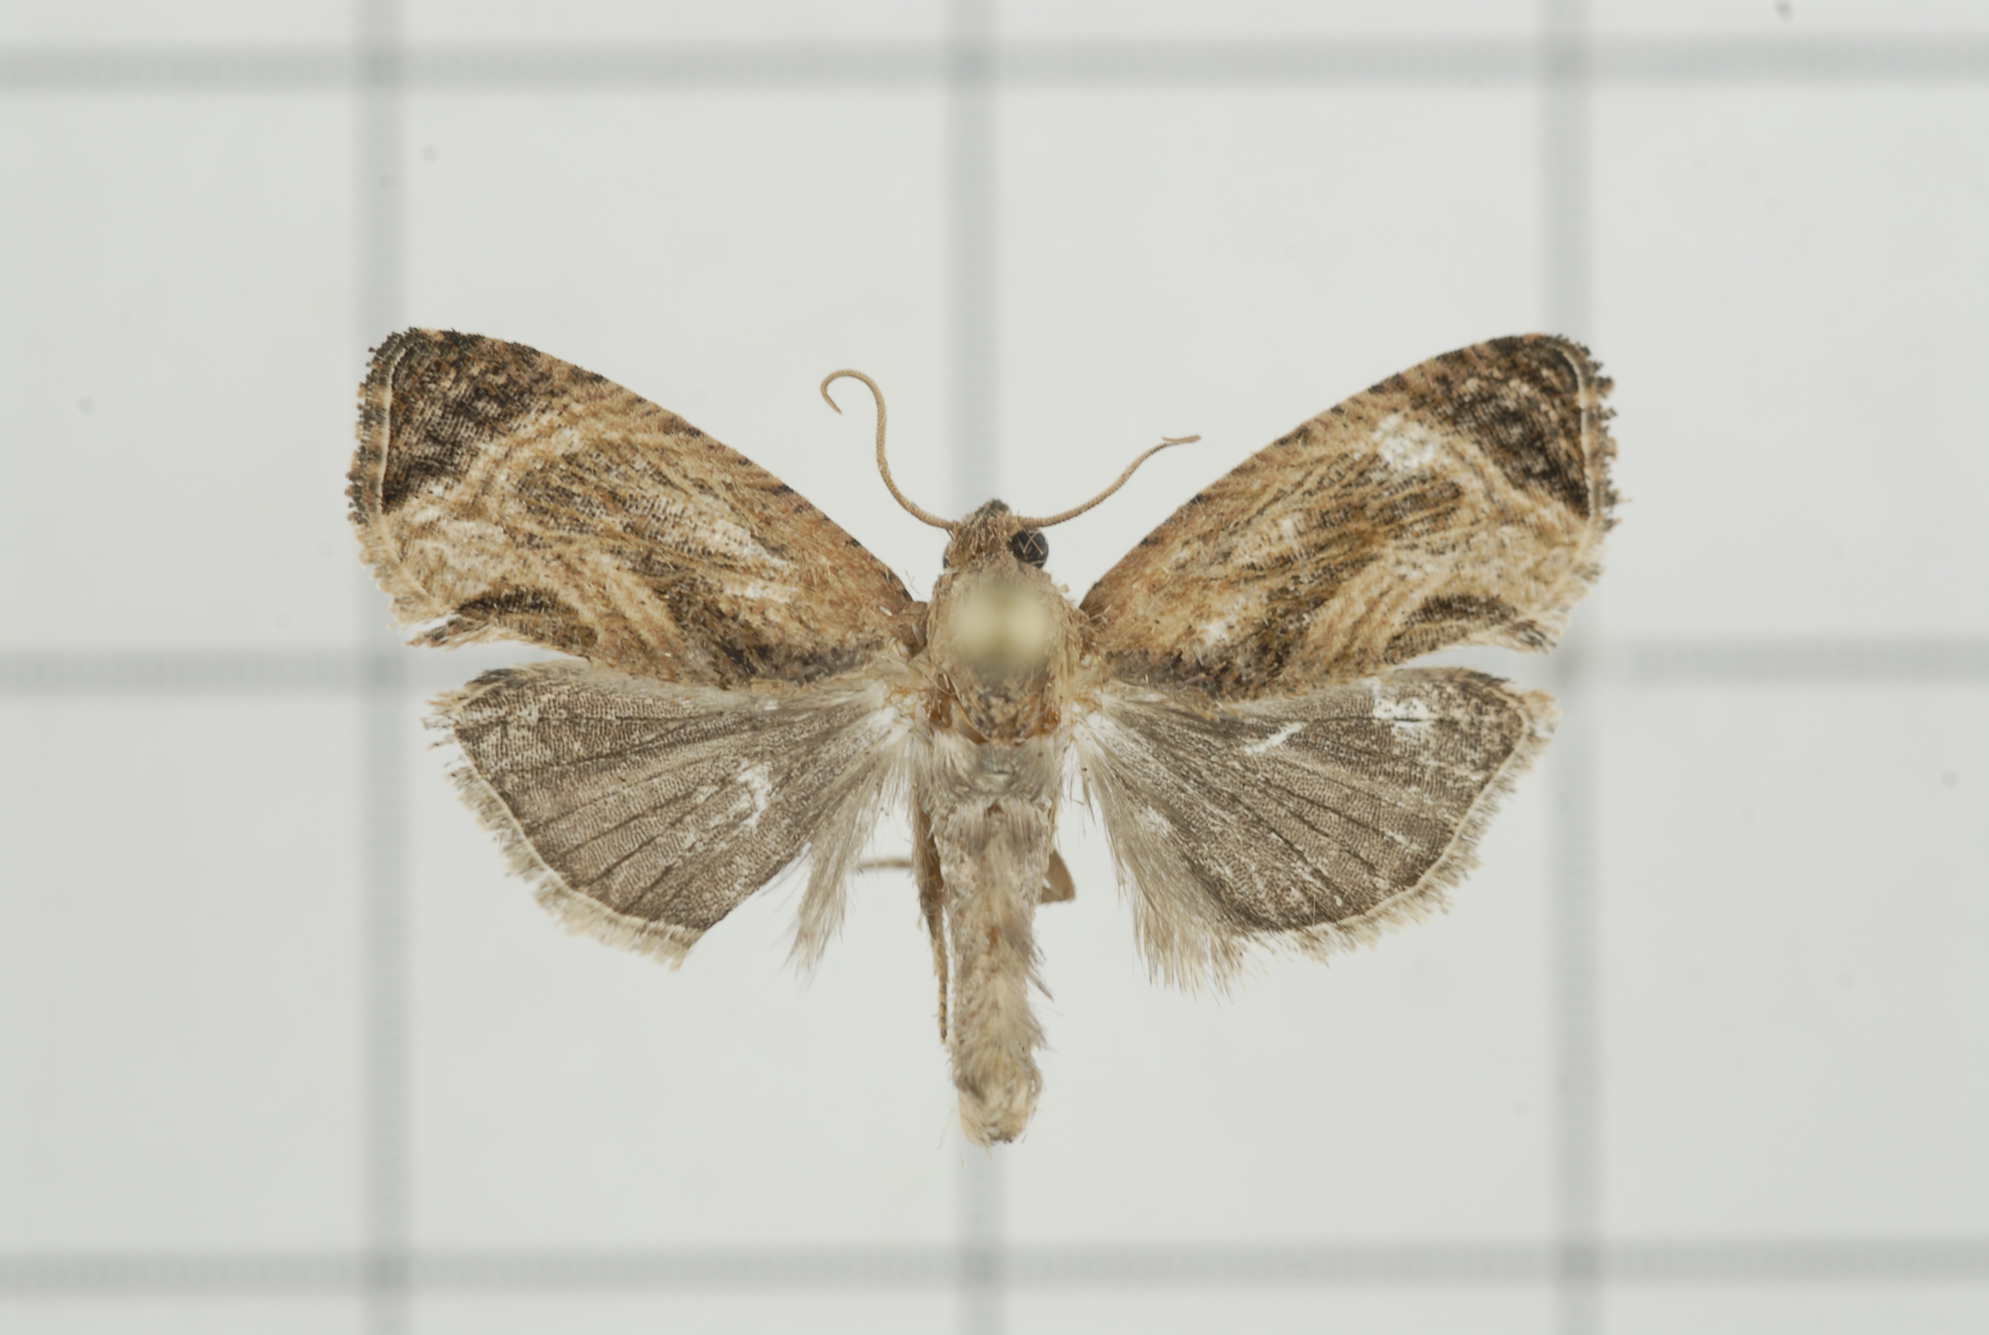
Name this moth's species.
Cryptophlebia repletana
